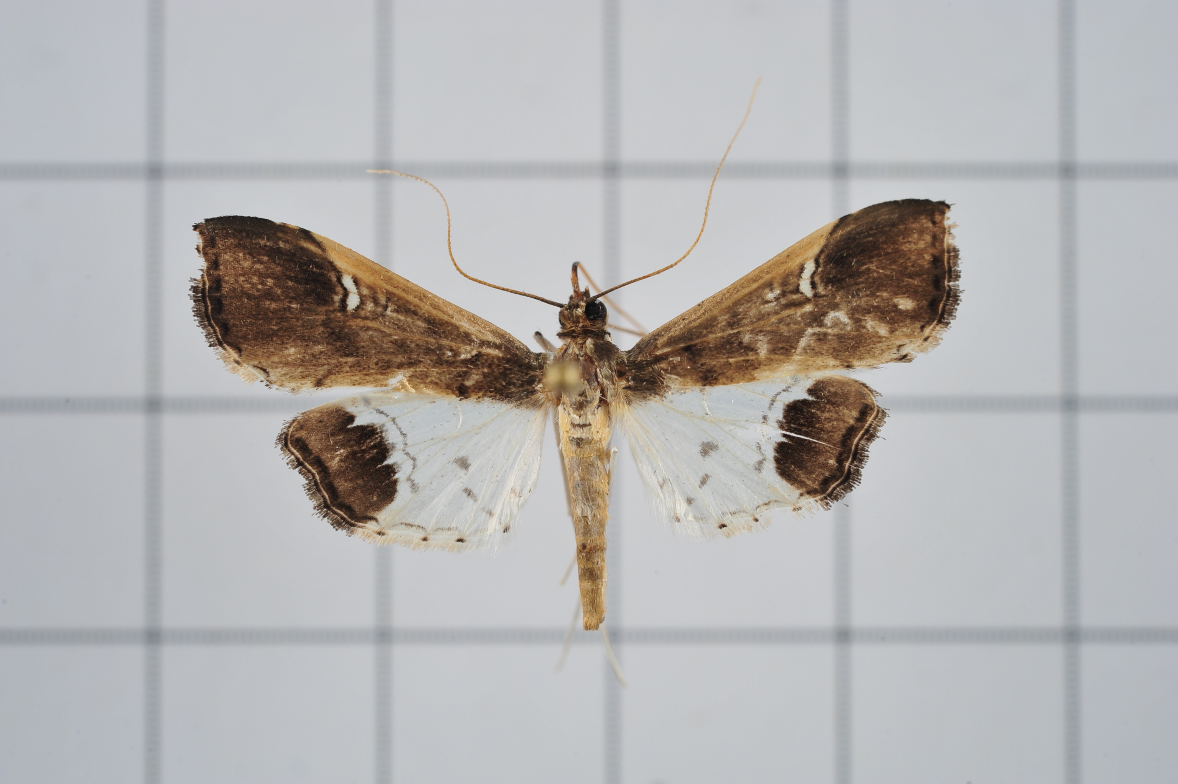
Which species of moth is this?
Maruca amboinalis
